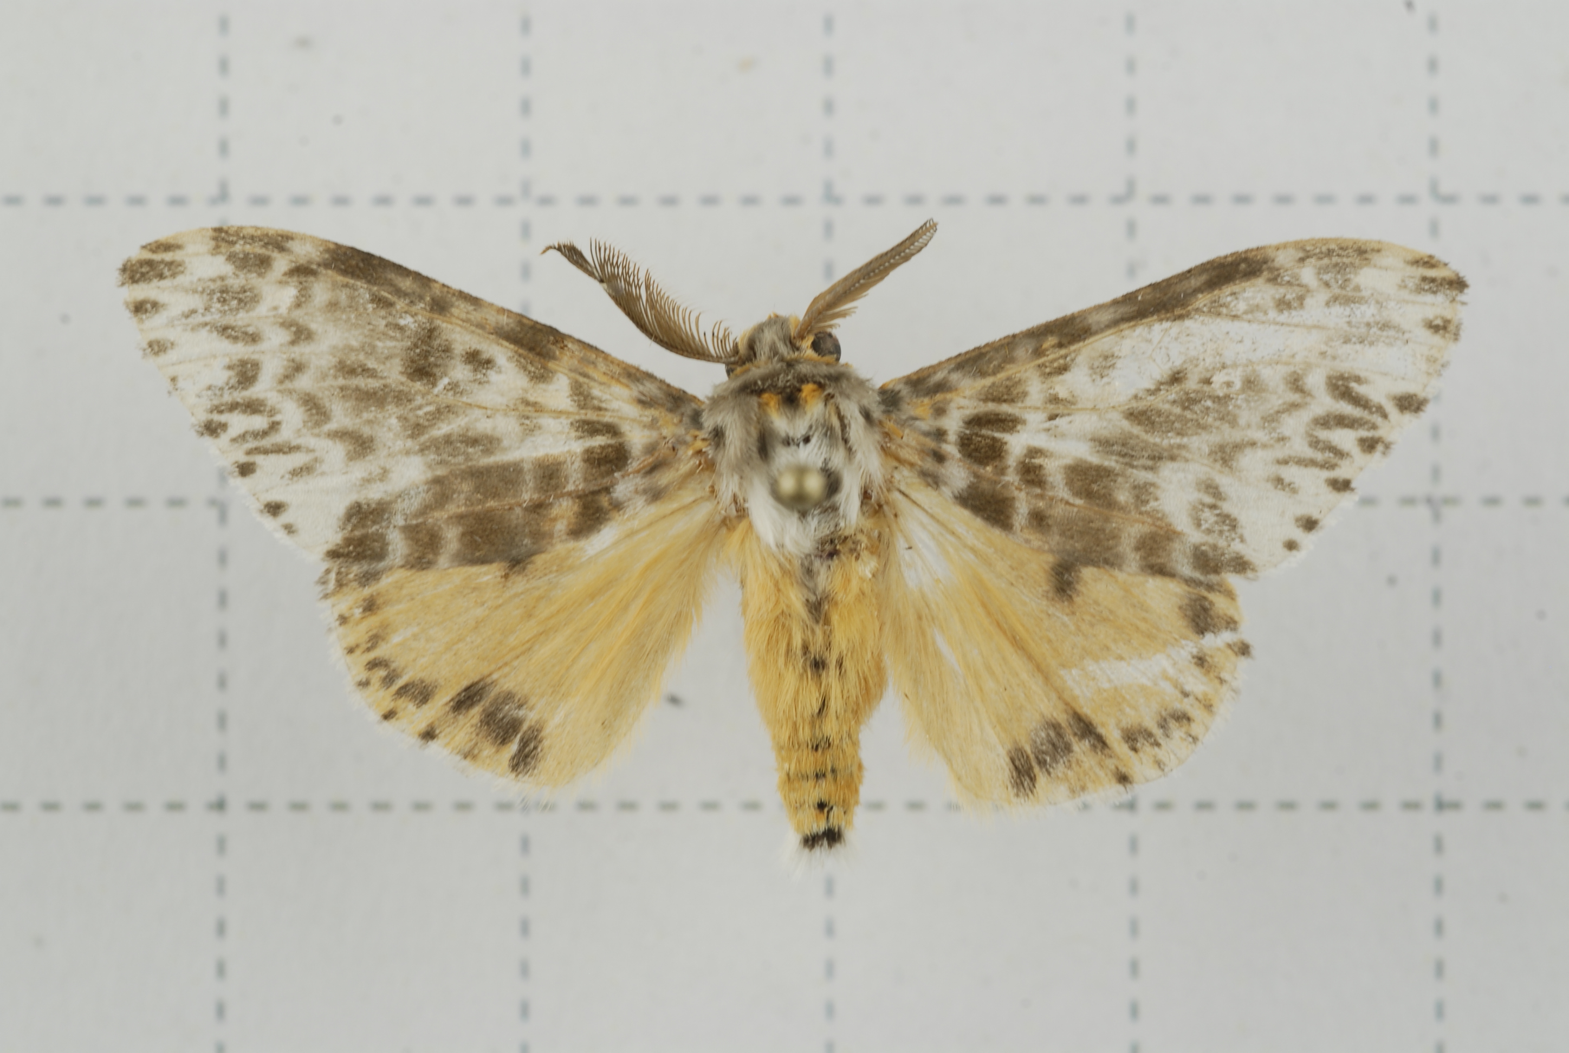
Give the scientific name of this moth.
Lymantria mathura subpallida
